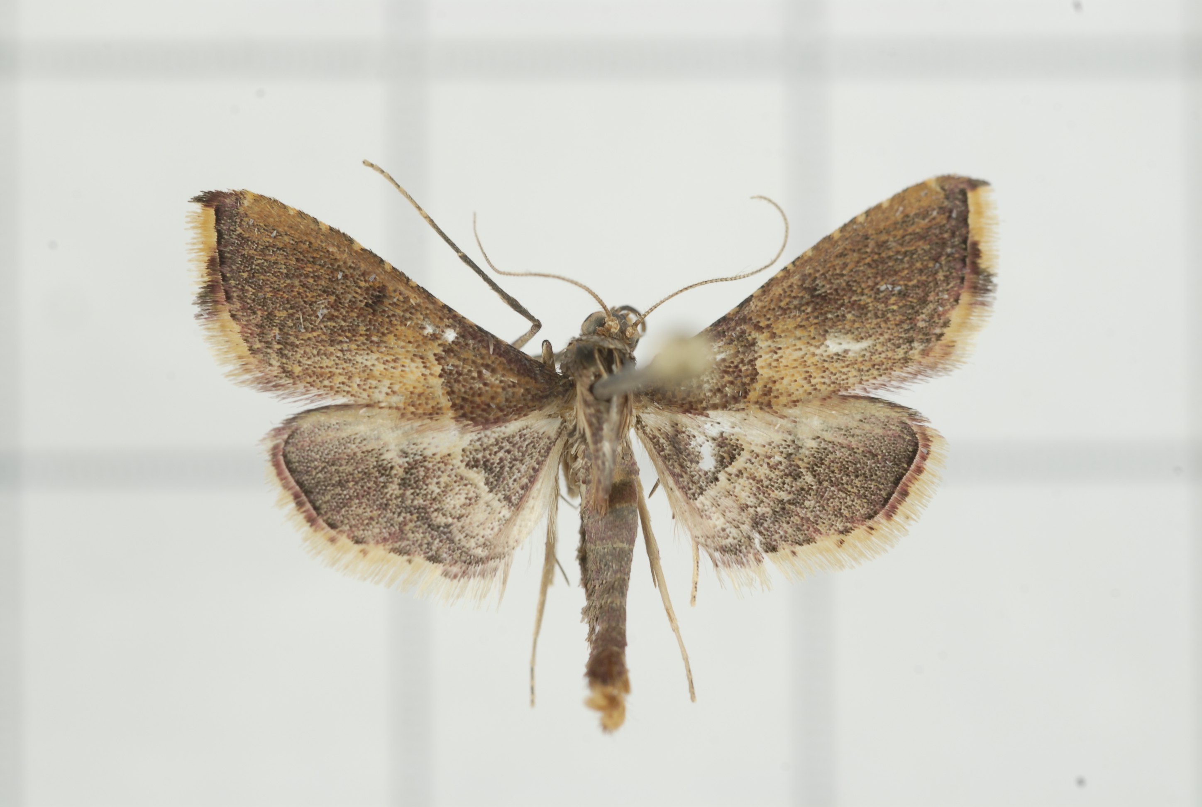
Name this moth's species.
Endotricha olivacealis
